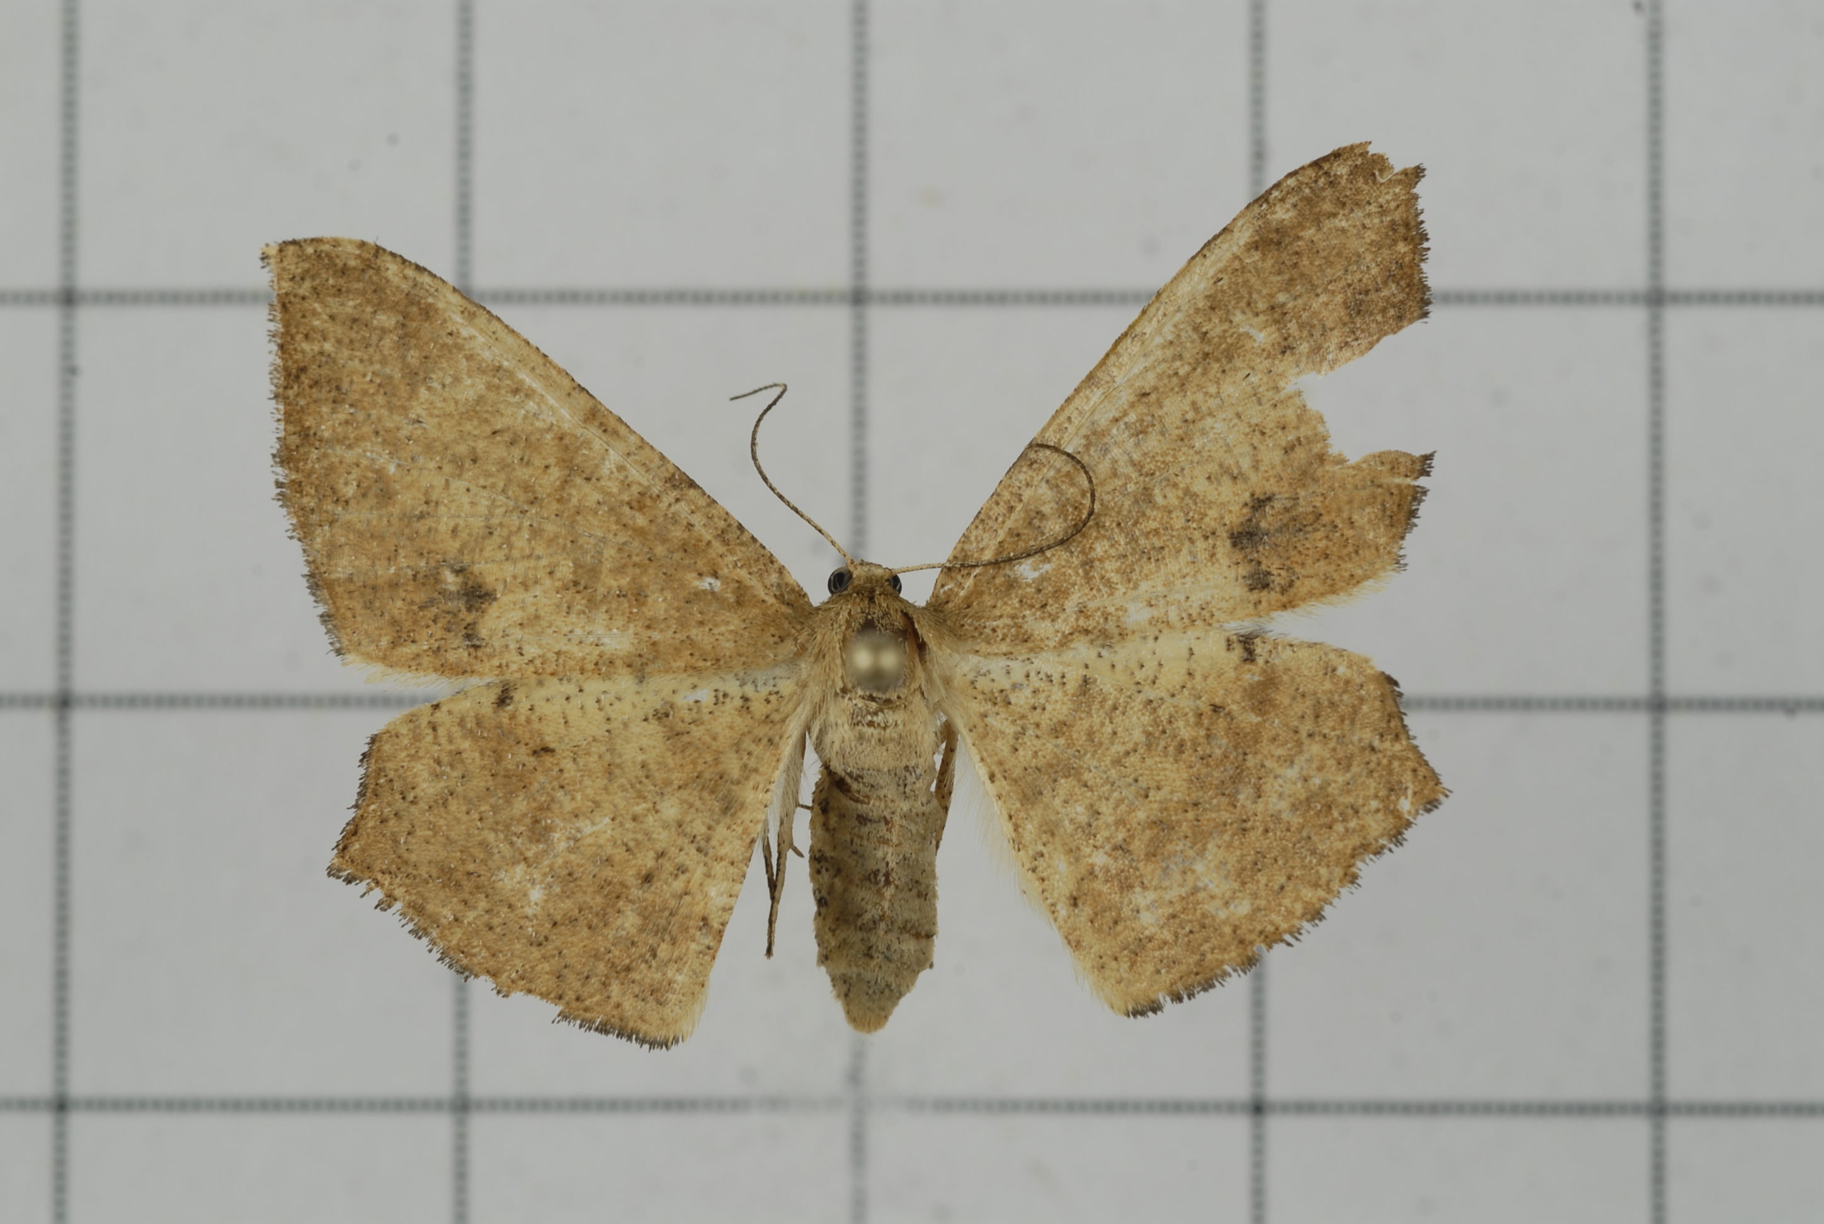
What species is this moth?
Krananda falcata
